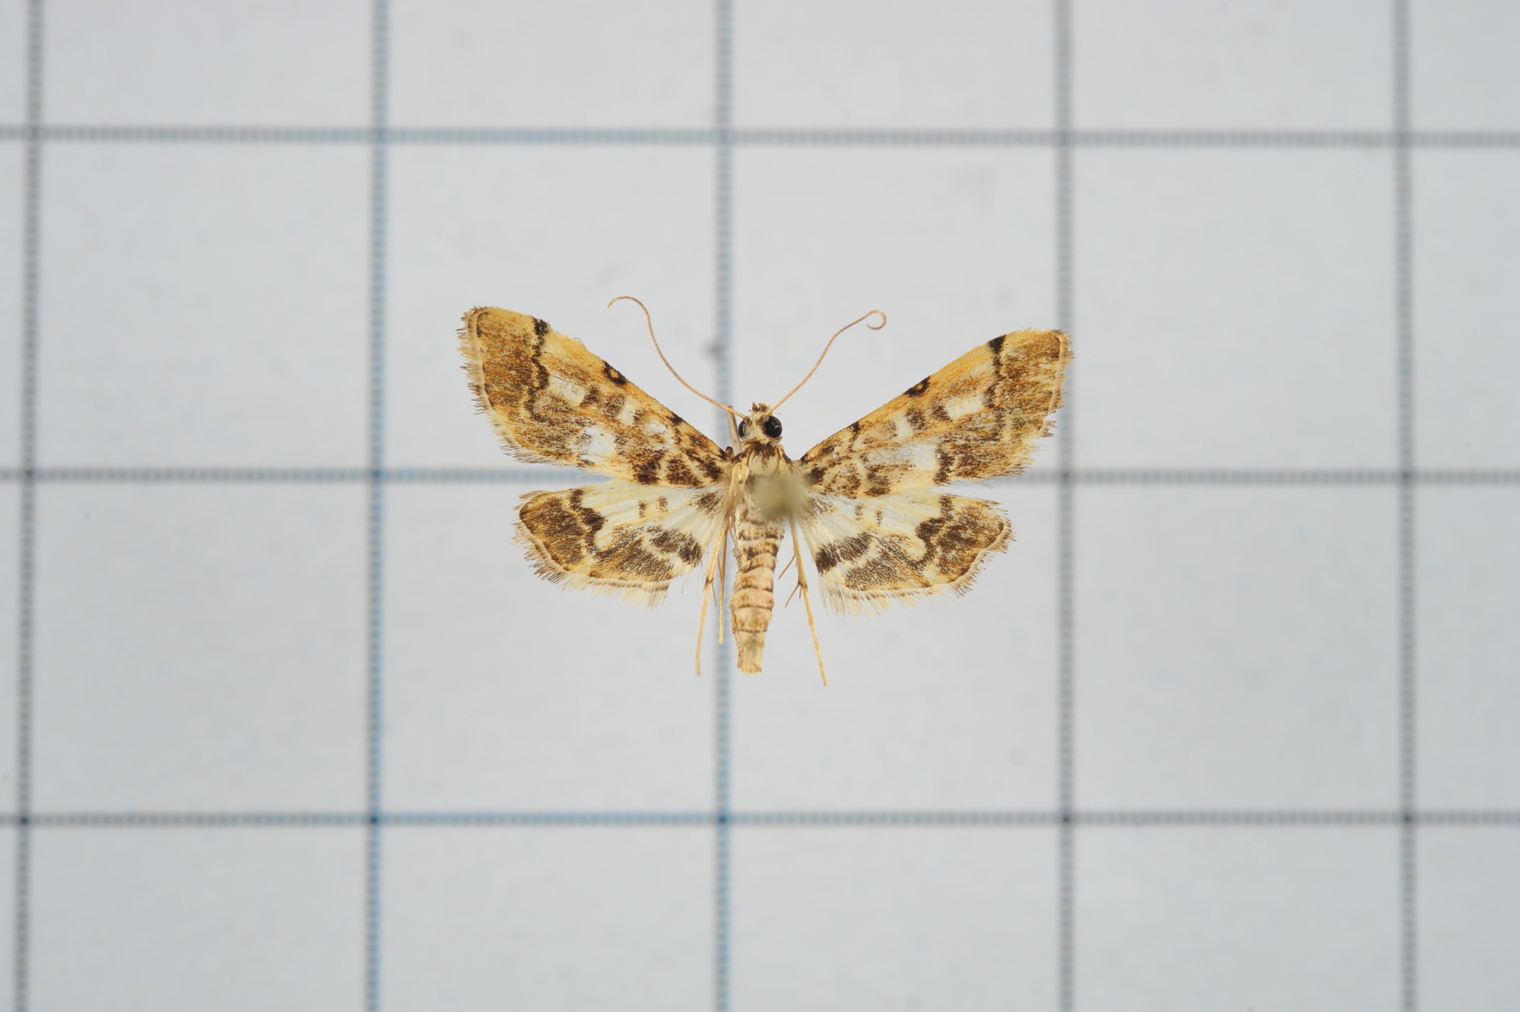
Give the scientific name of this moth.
Lamprosema commixta
